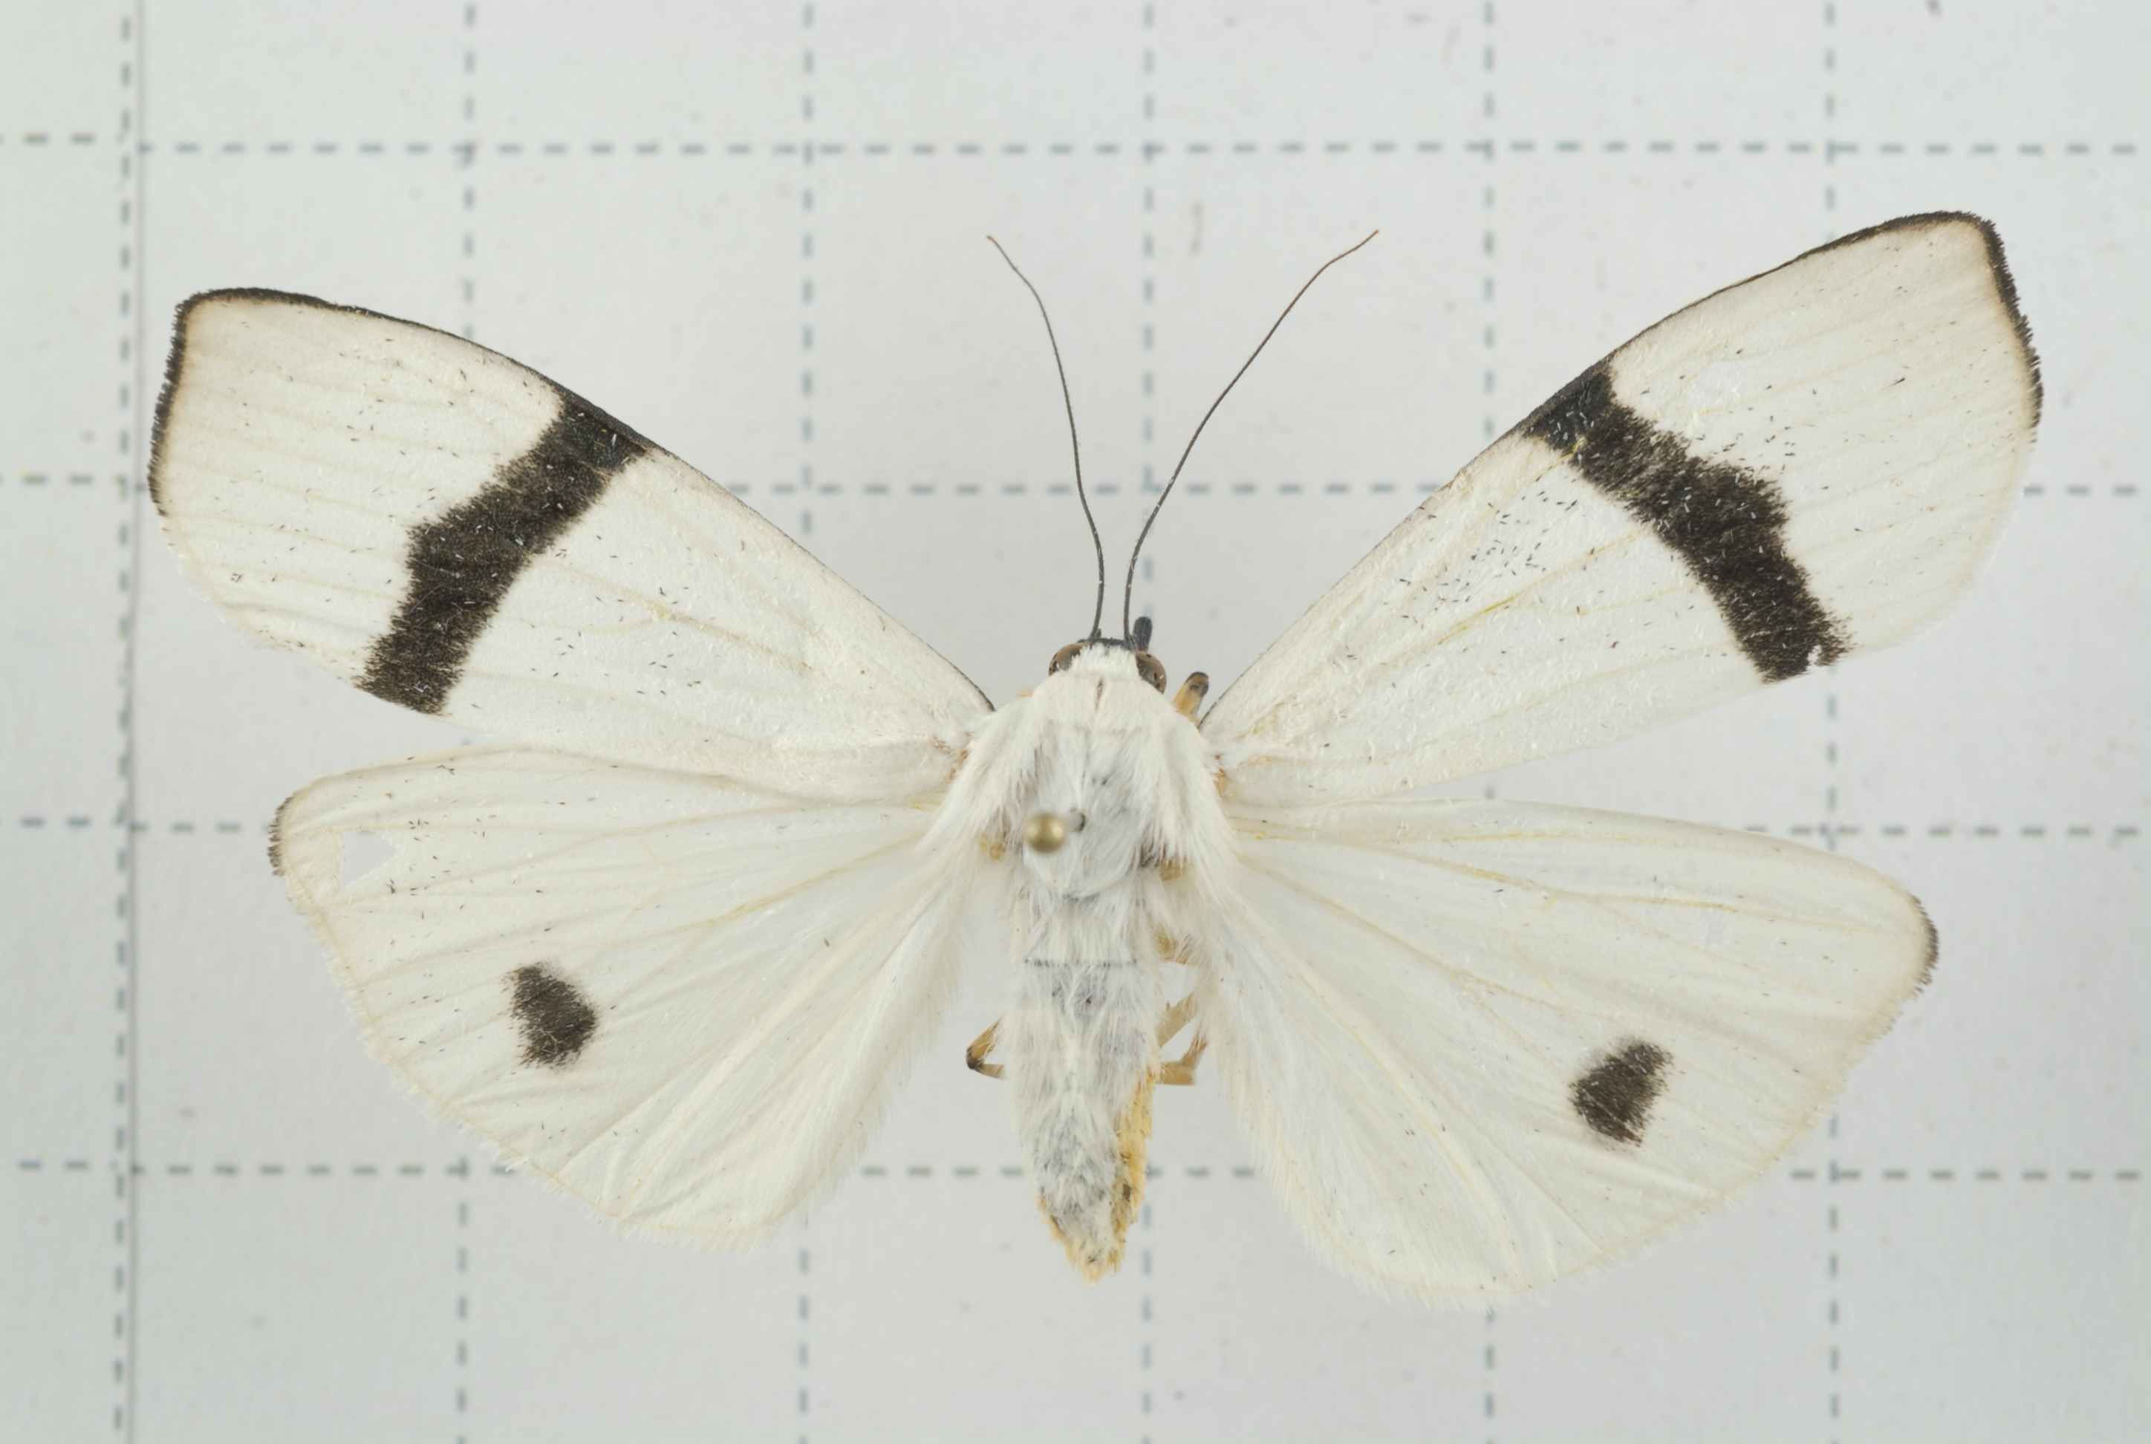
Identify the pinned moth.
Vamuna alboluteora
